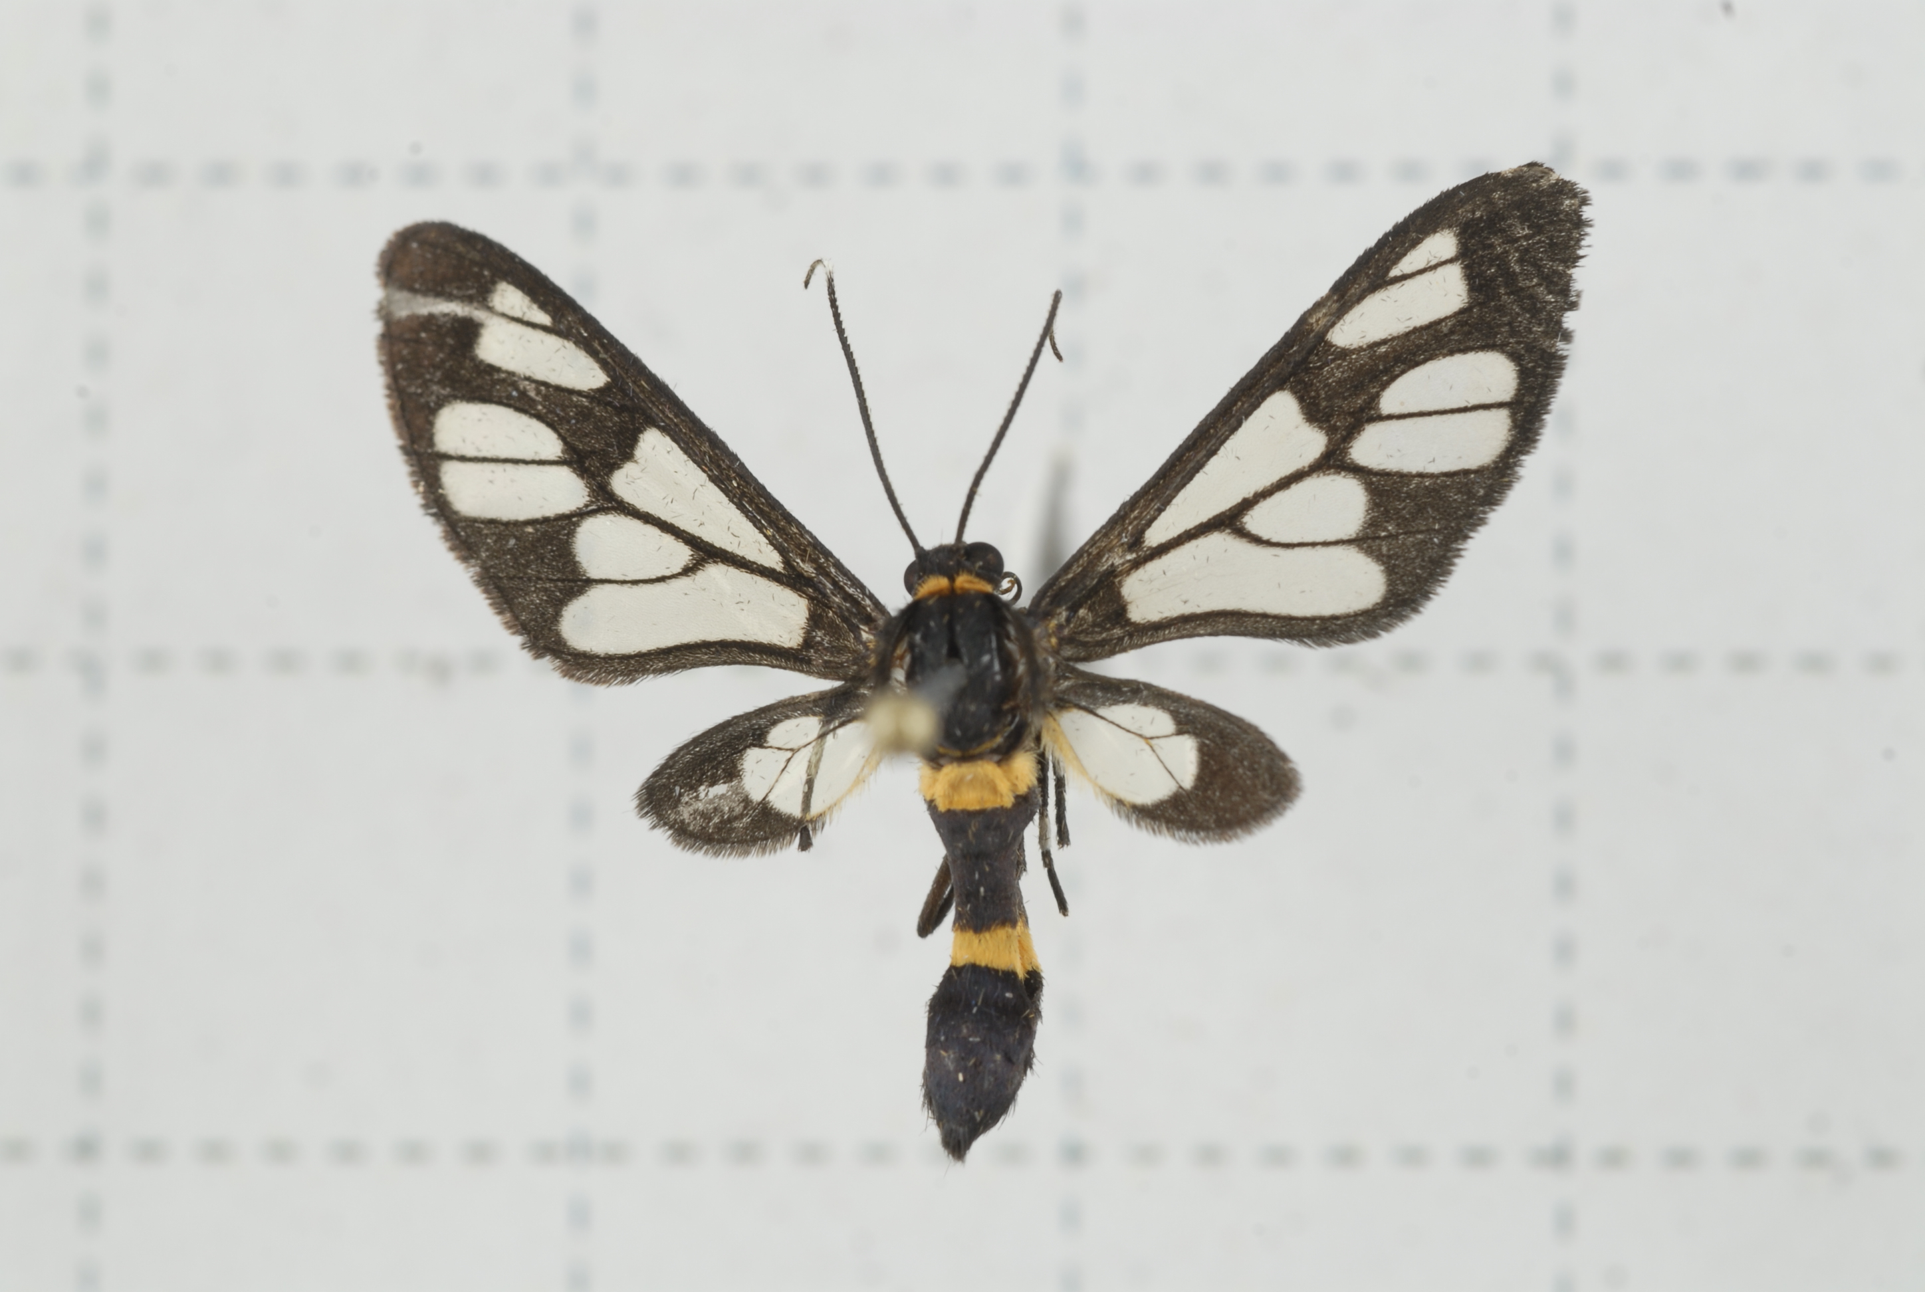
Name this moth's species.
Syntomoides imaon
